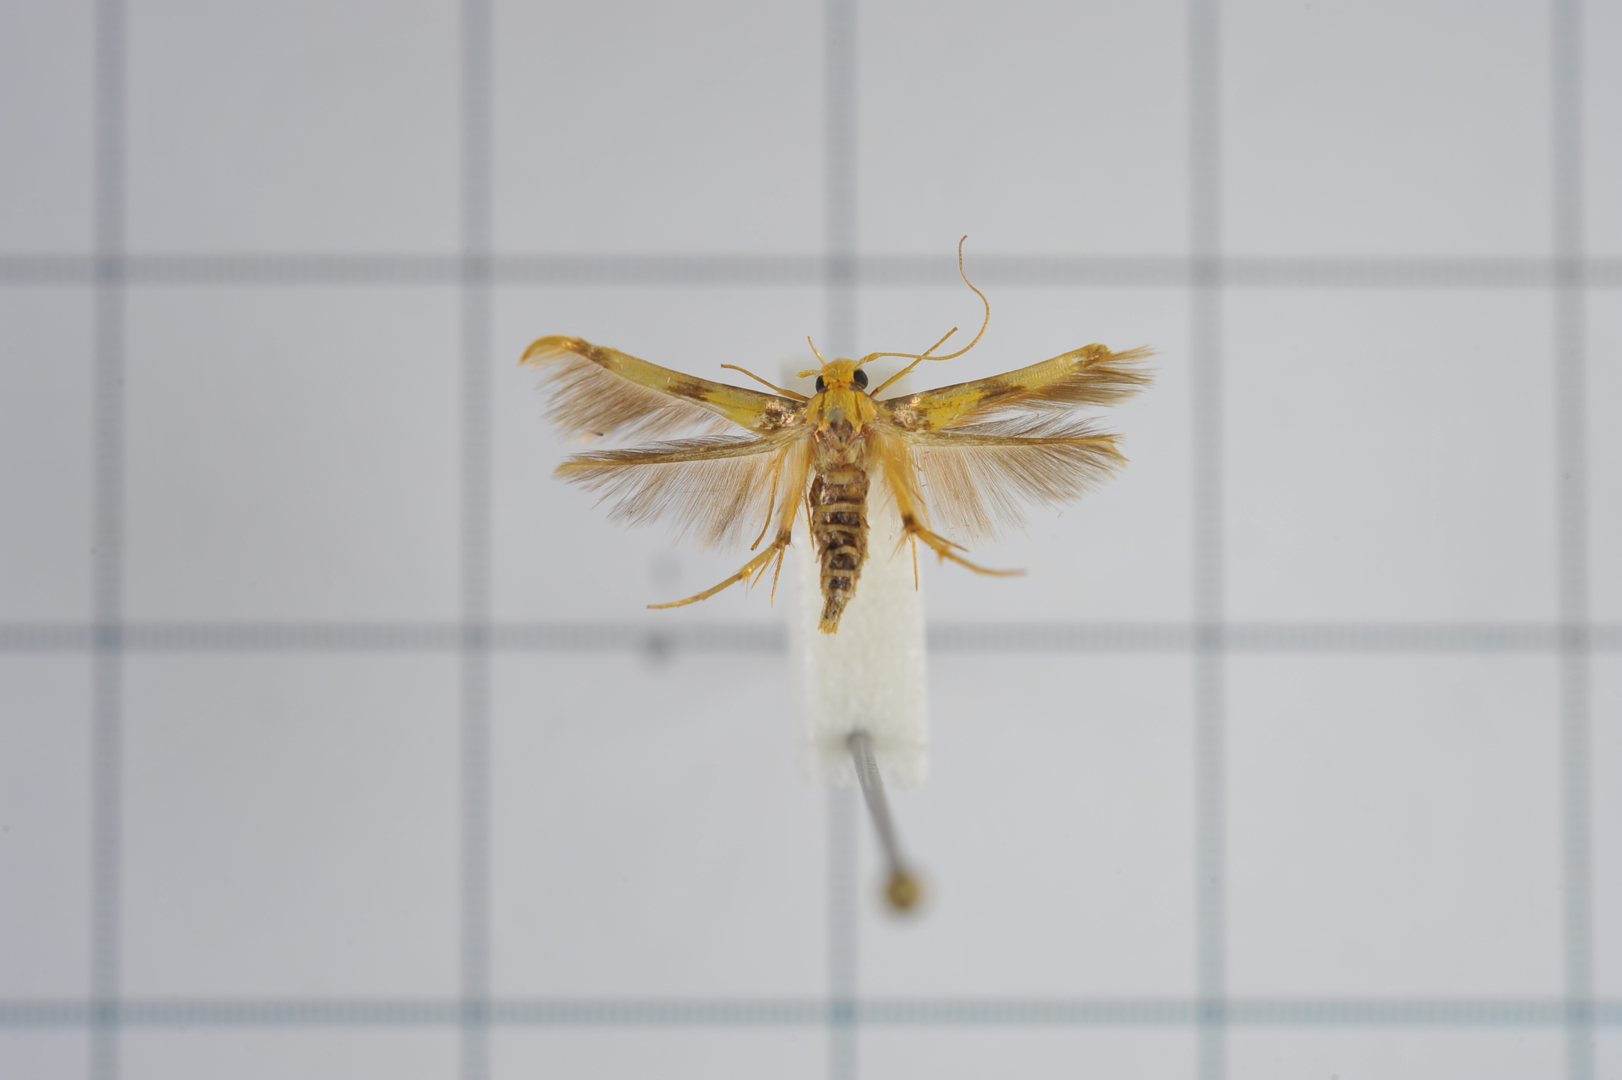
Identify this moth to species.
Stathmopoda fusciumeraris
